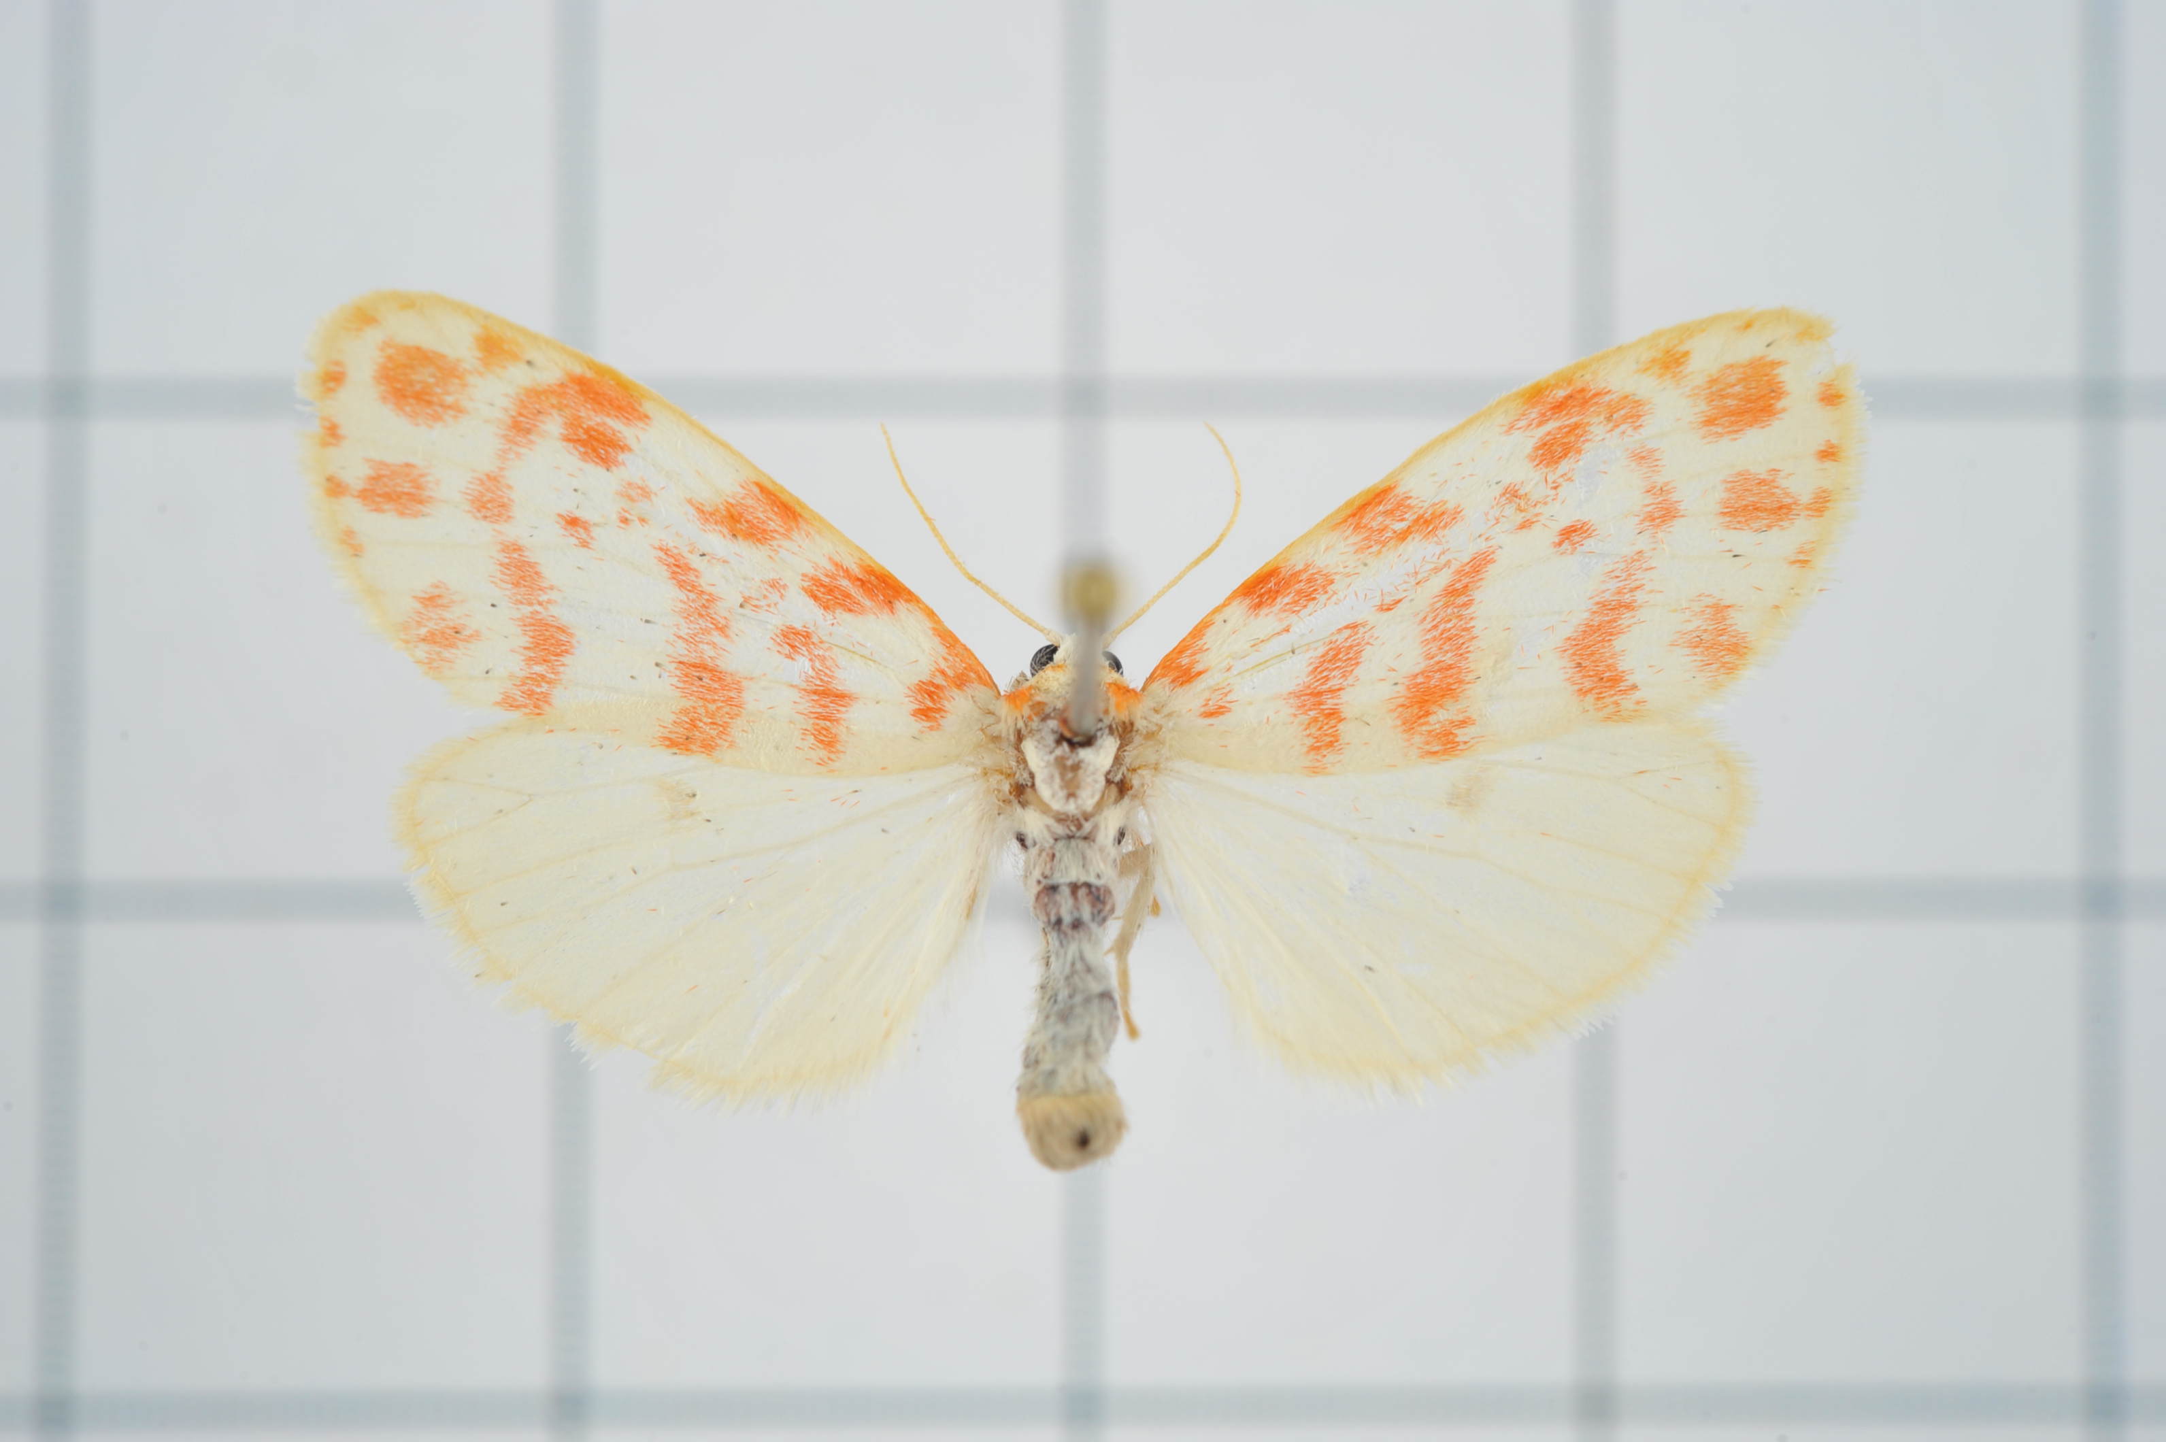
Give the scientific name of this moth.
Nephelomilta karenkonis
